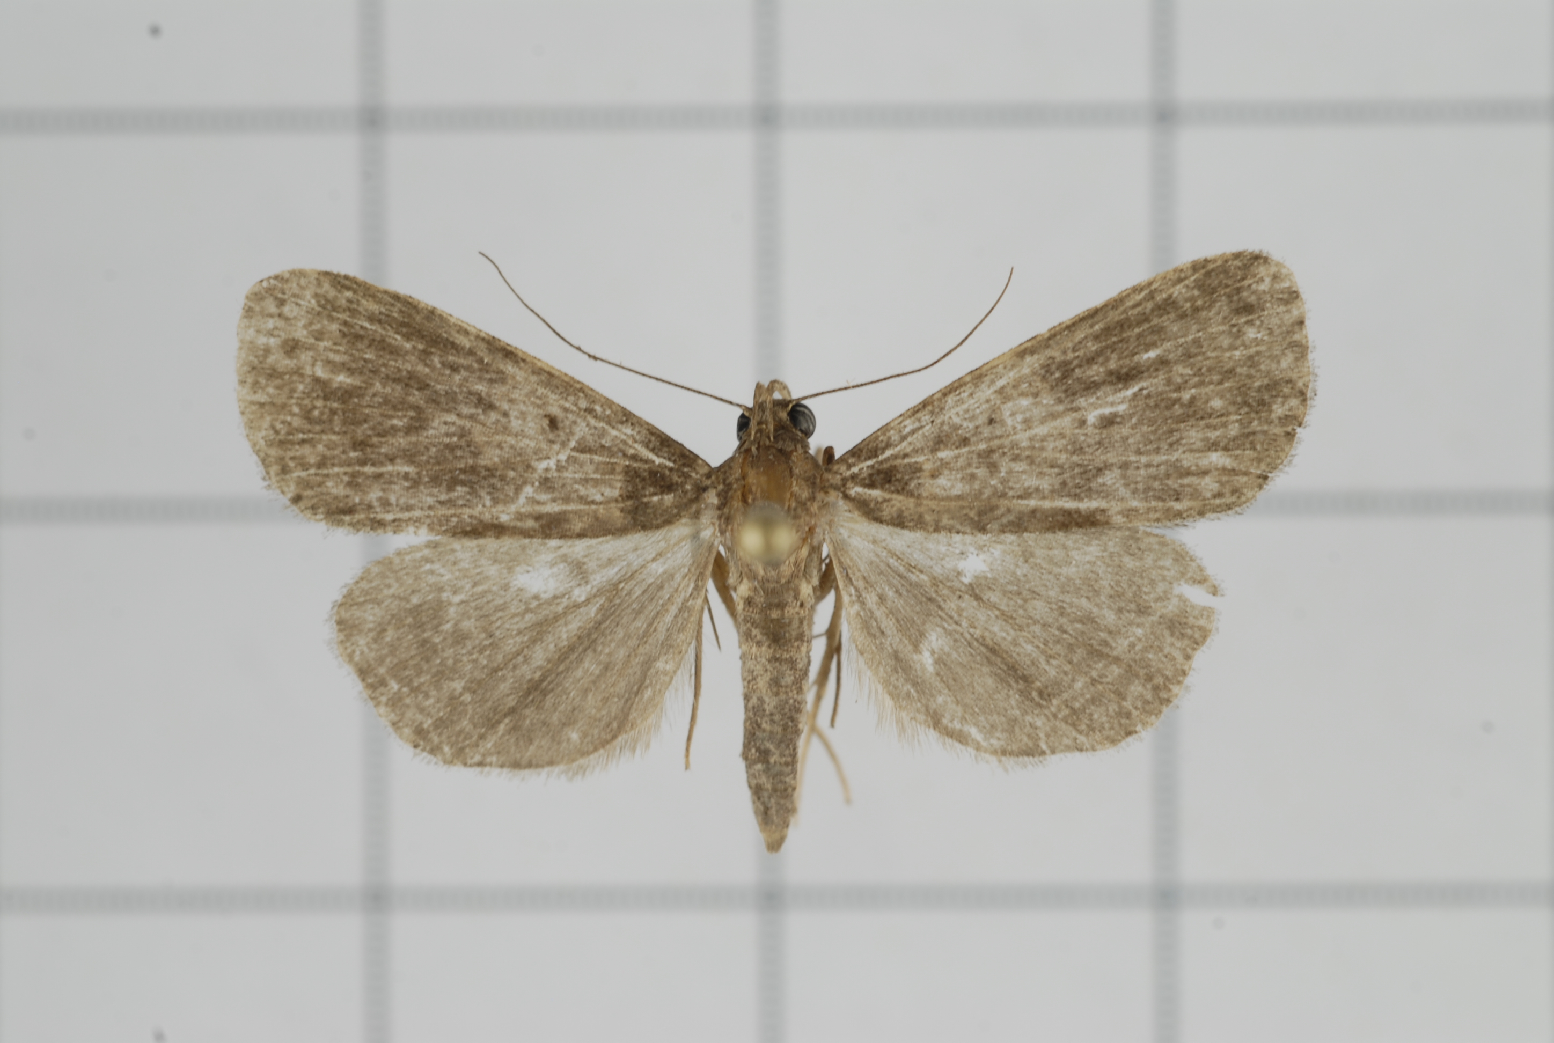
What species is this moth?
Hydrillodes nilgirialis
